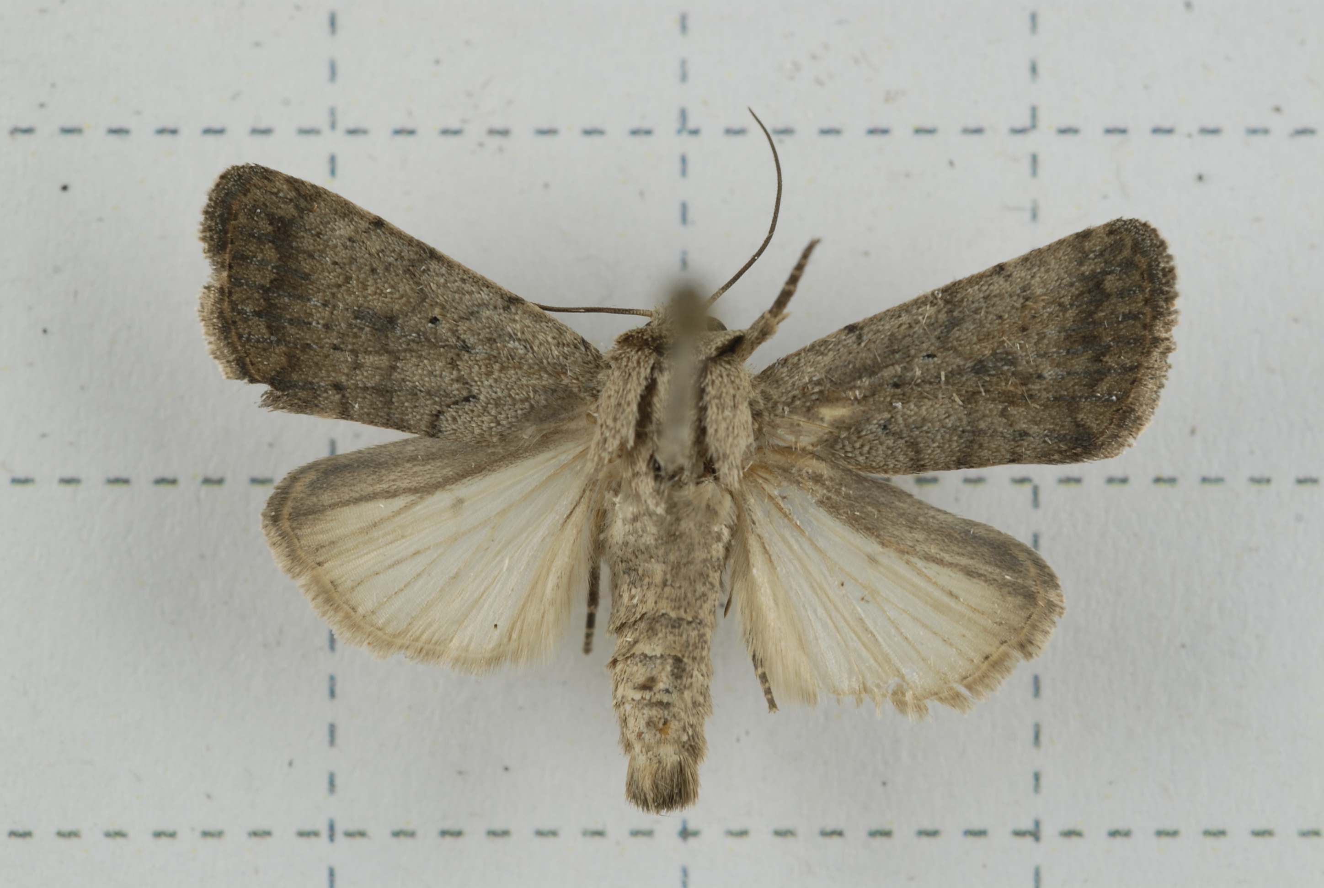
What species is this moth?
Athetis bremusa
